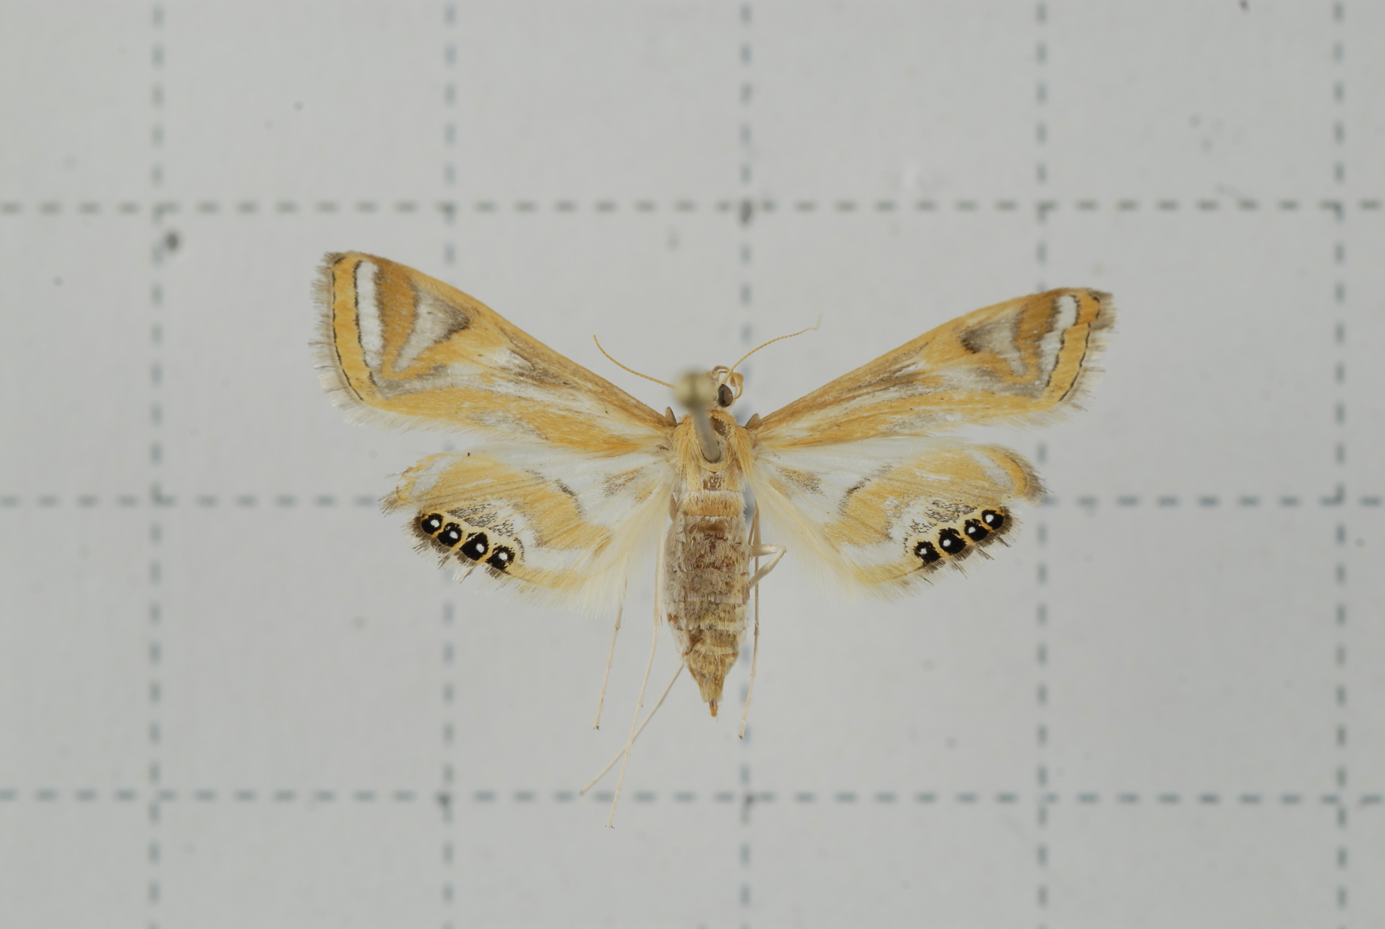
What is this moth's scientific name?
Eoophyla conjunctalis
